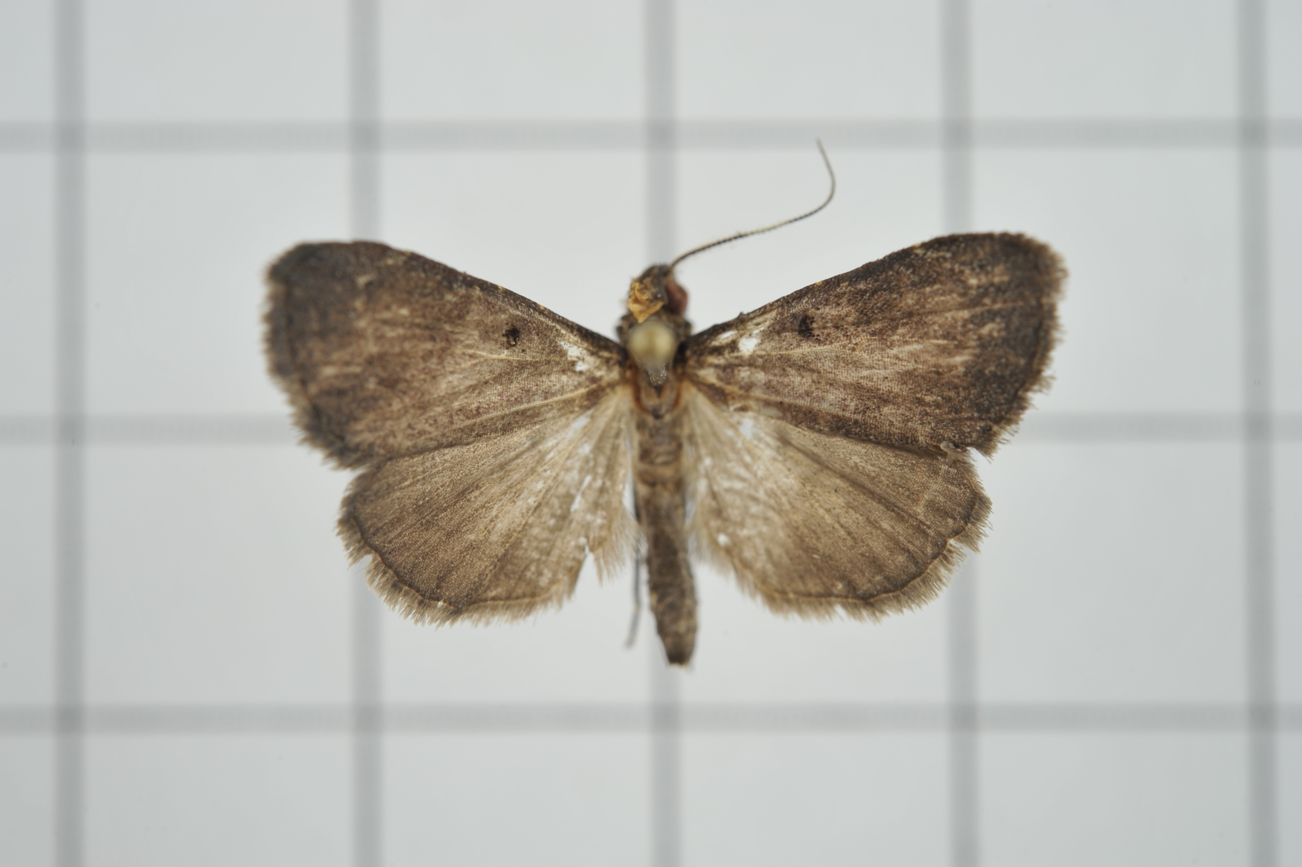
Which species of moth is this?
Hydrillodes nilgirialis
